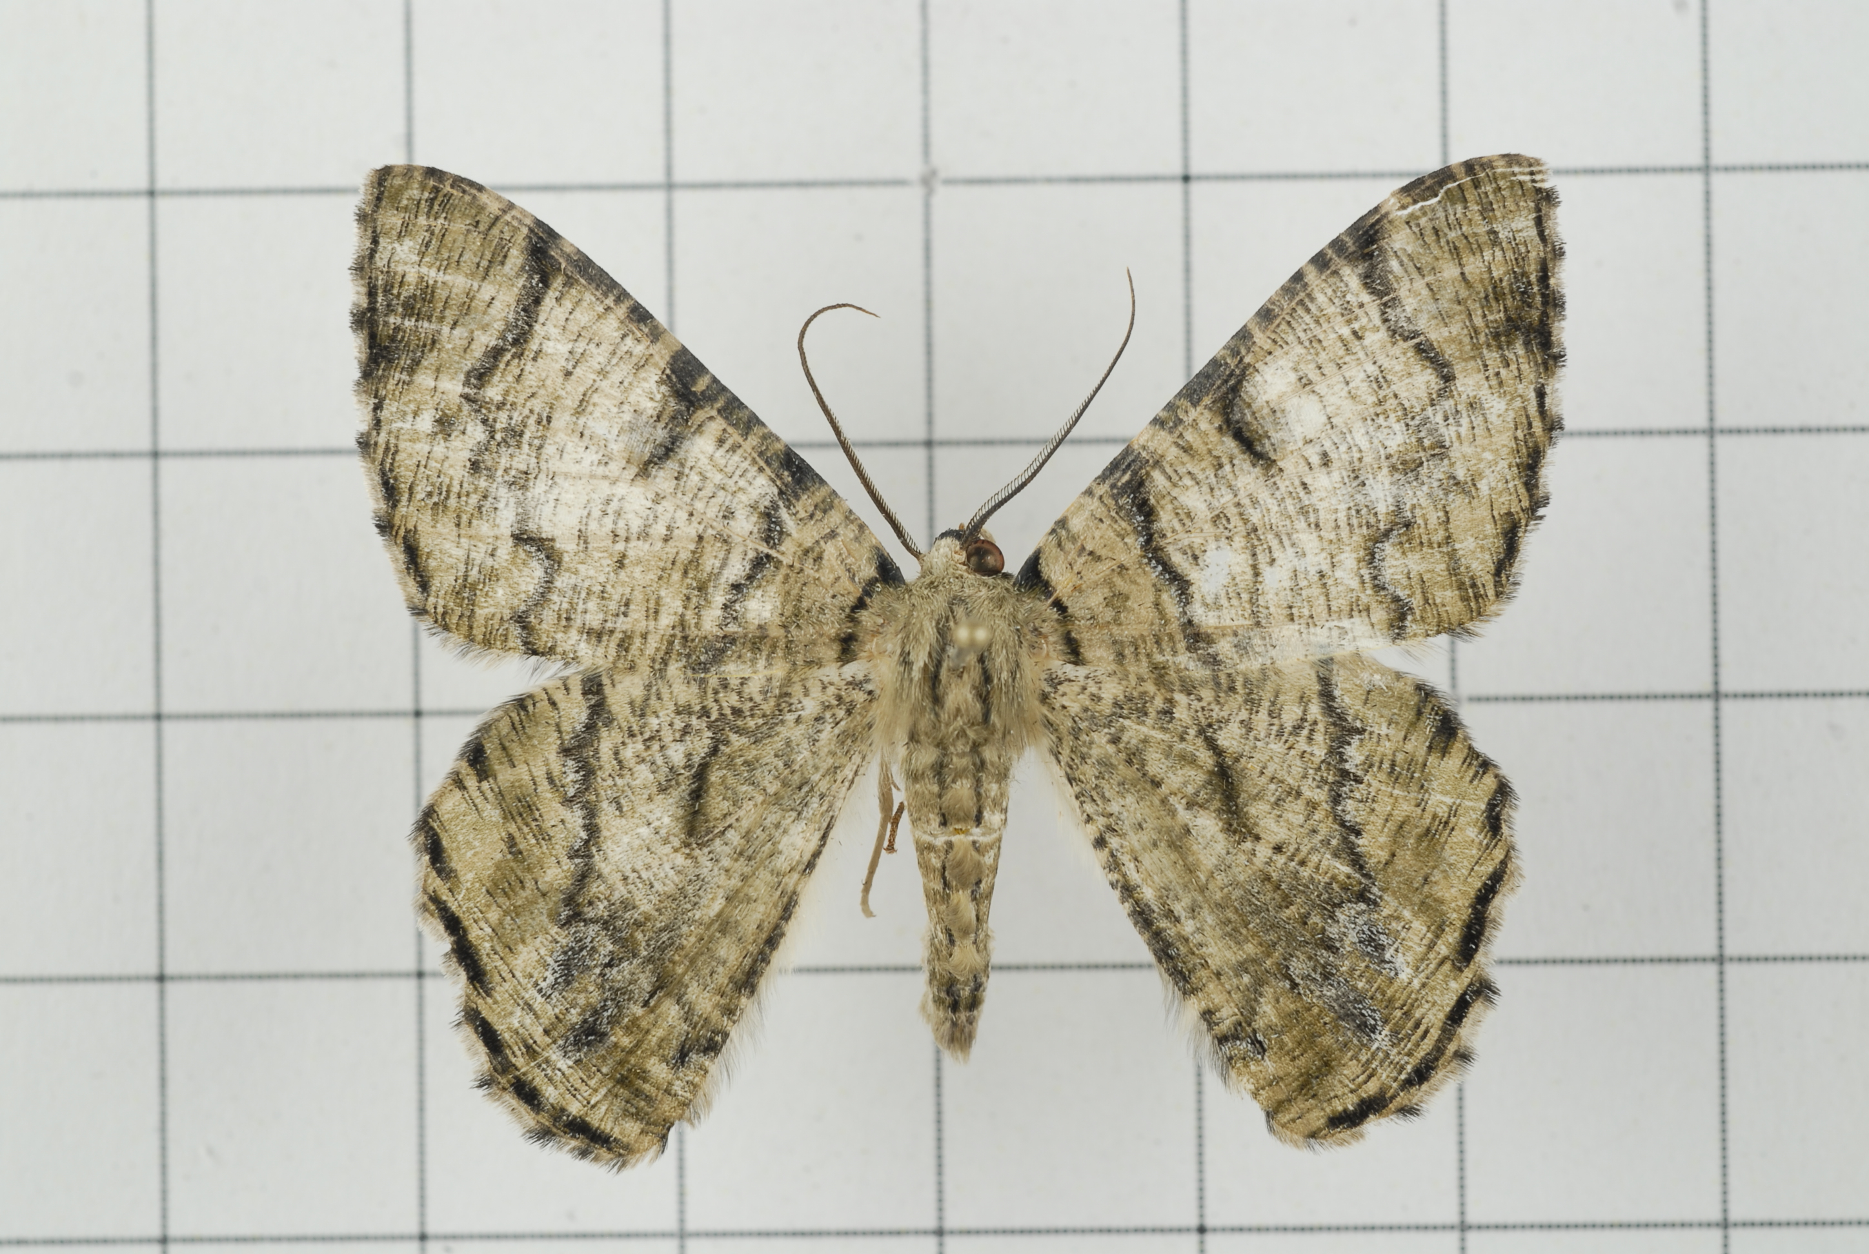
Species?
Lophophelma iterans onerosus
